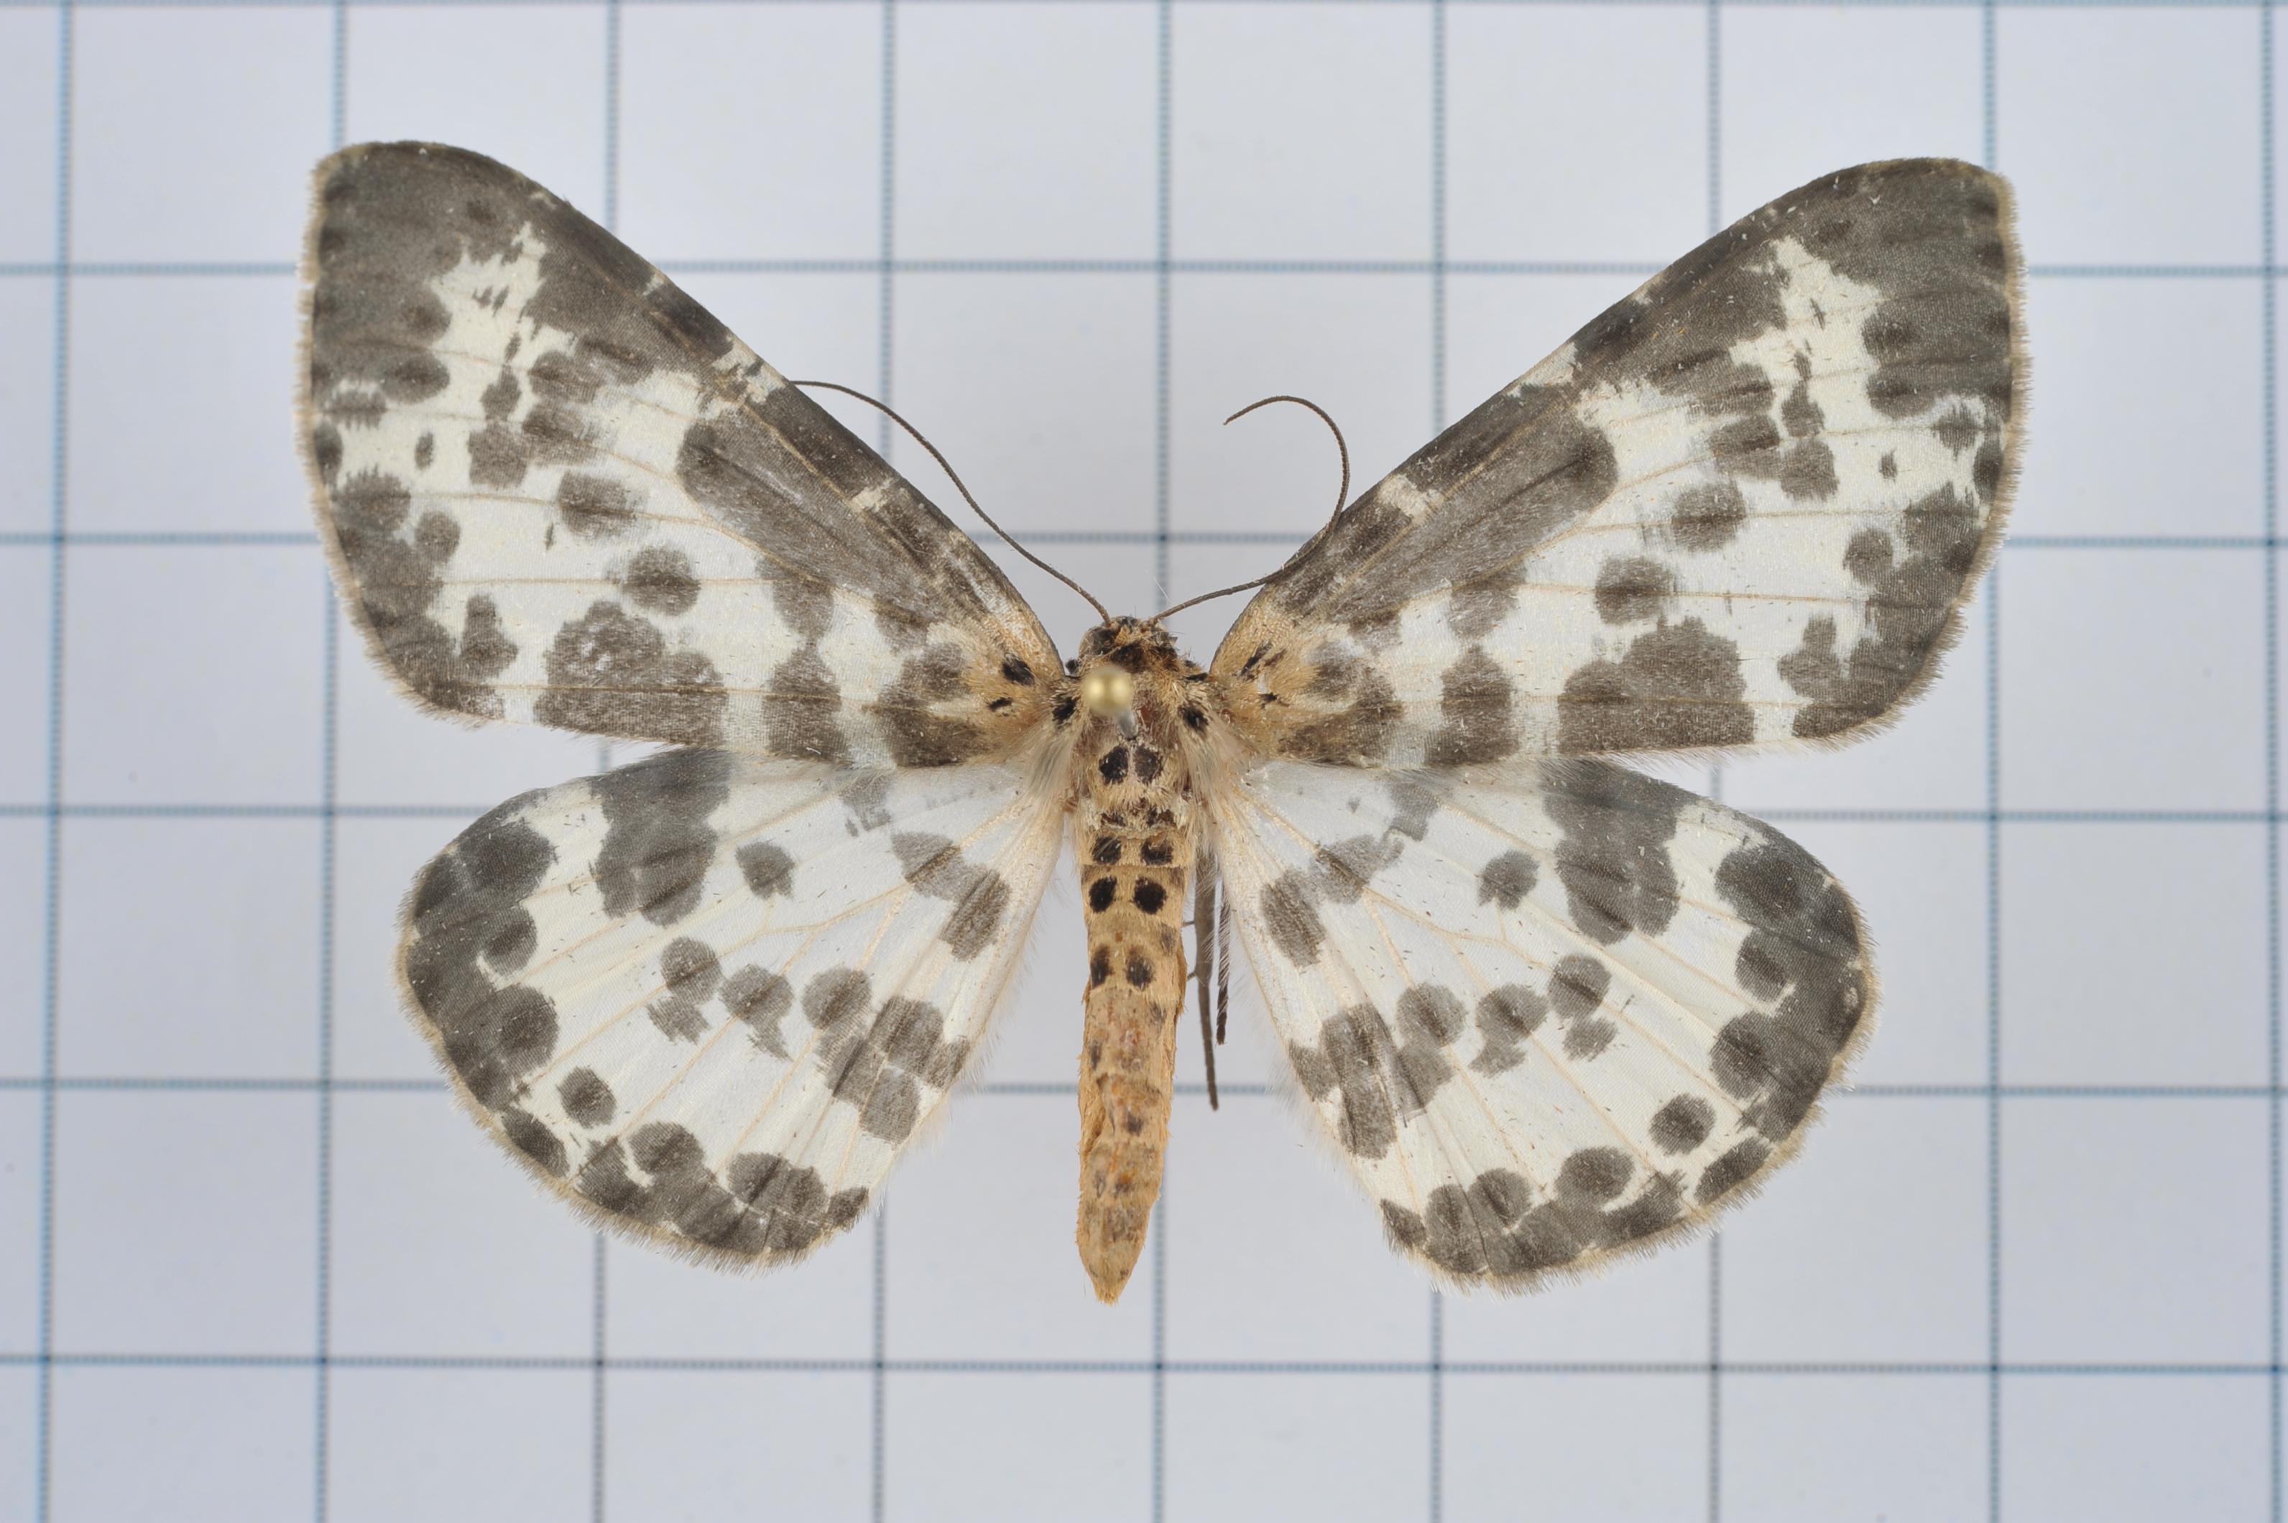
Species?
Percnia luridaria nominoneura
